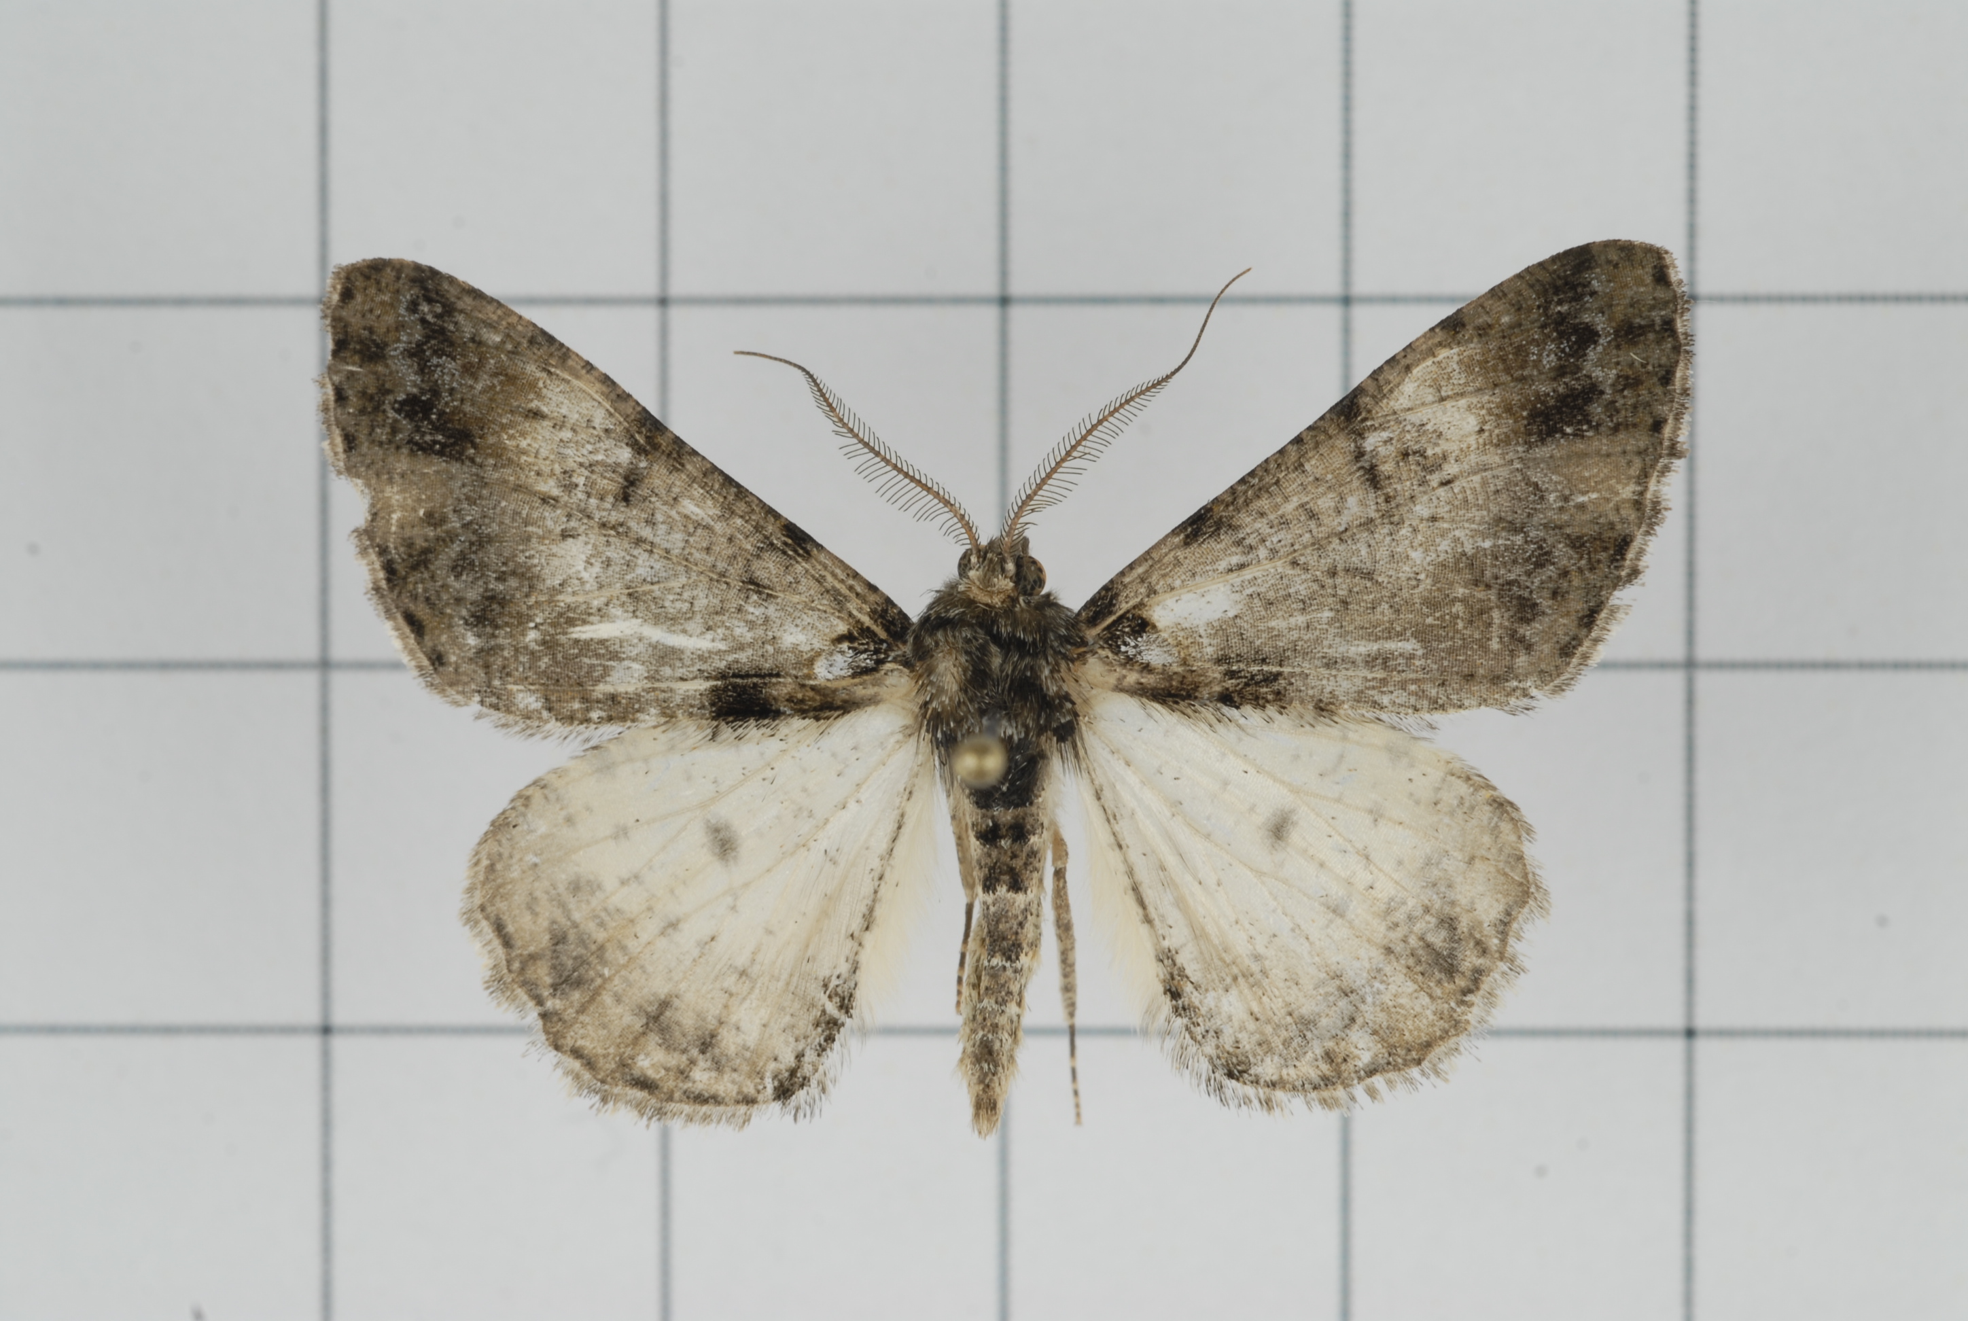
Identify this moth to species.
Alcis semiusta
